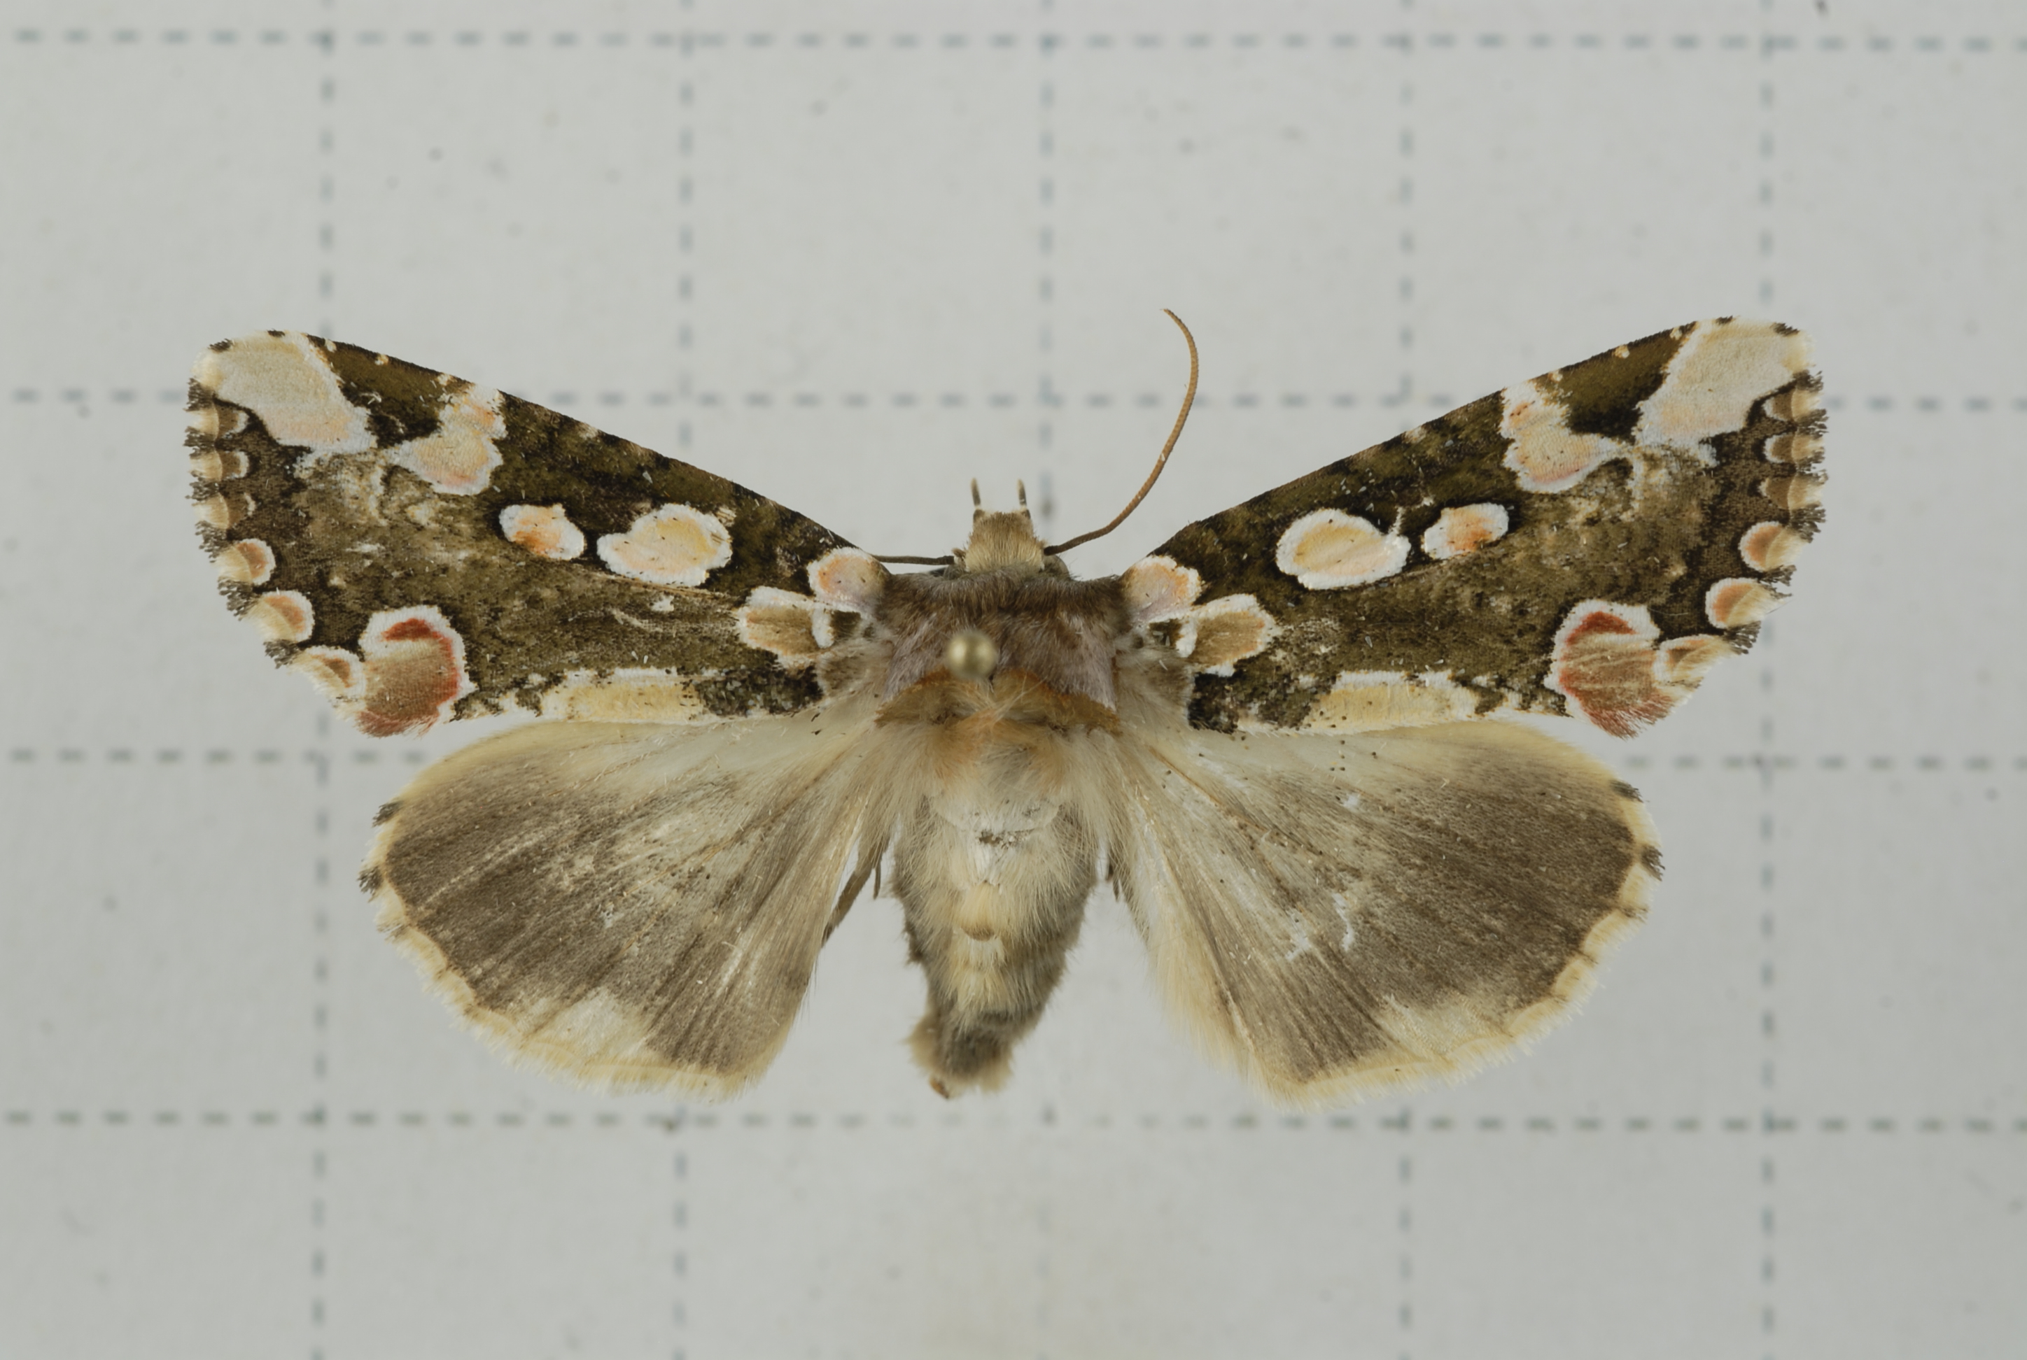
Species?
Horithyatira decorata takamukui
